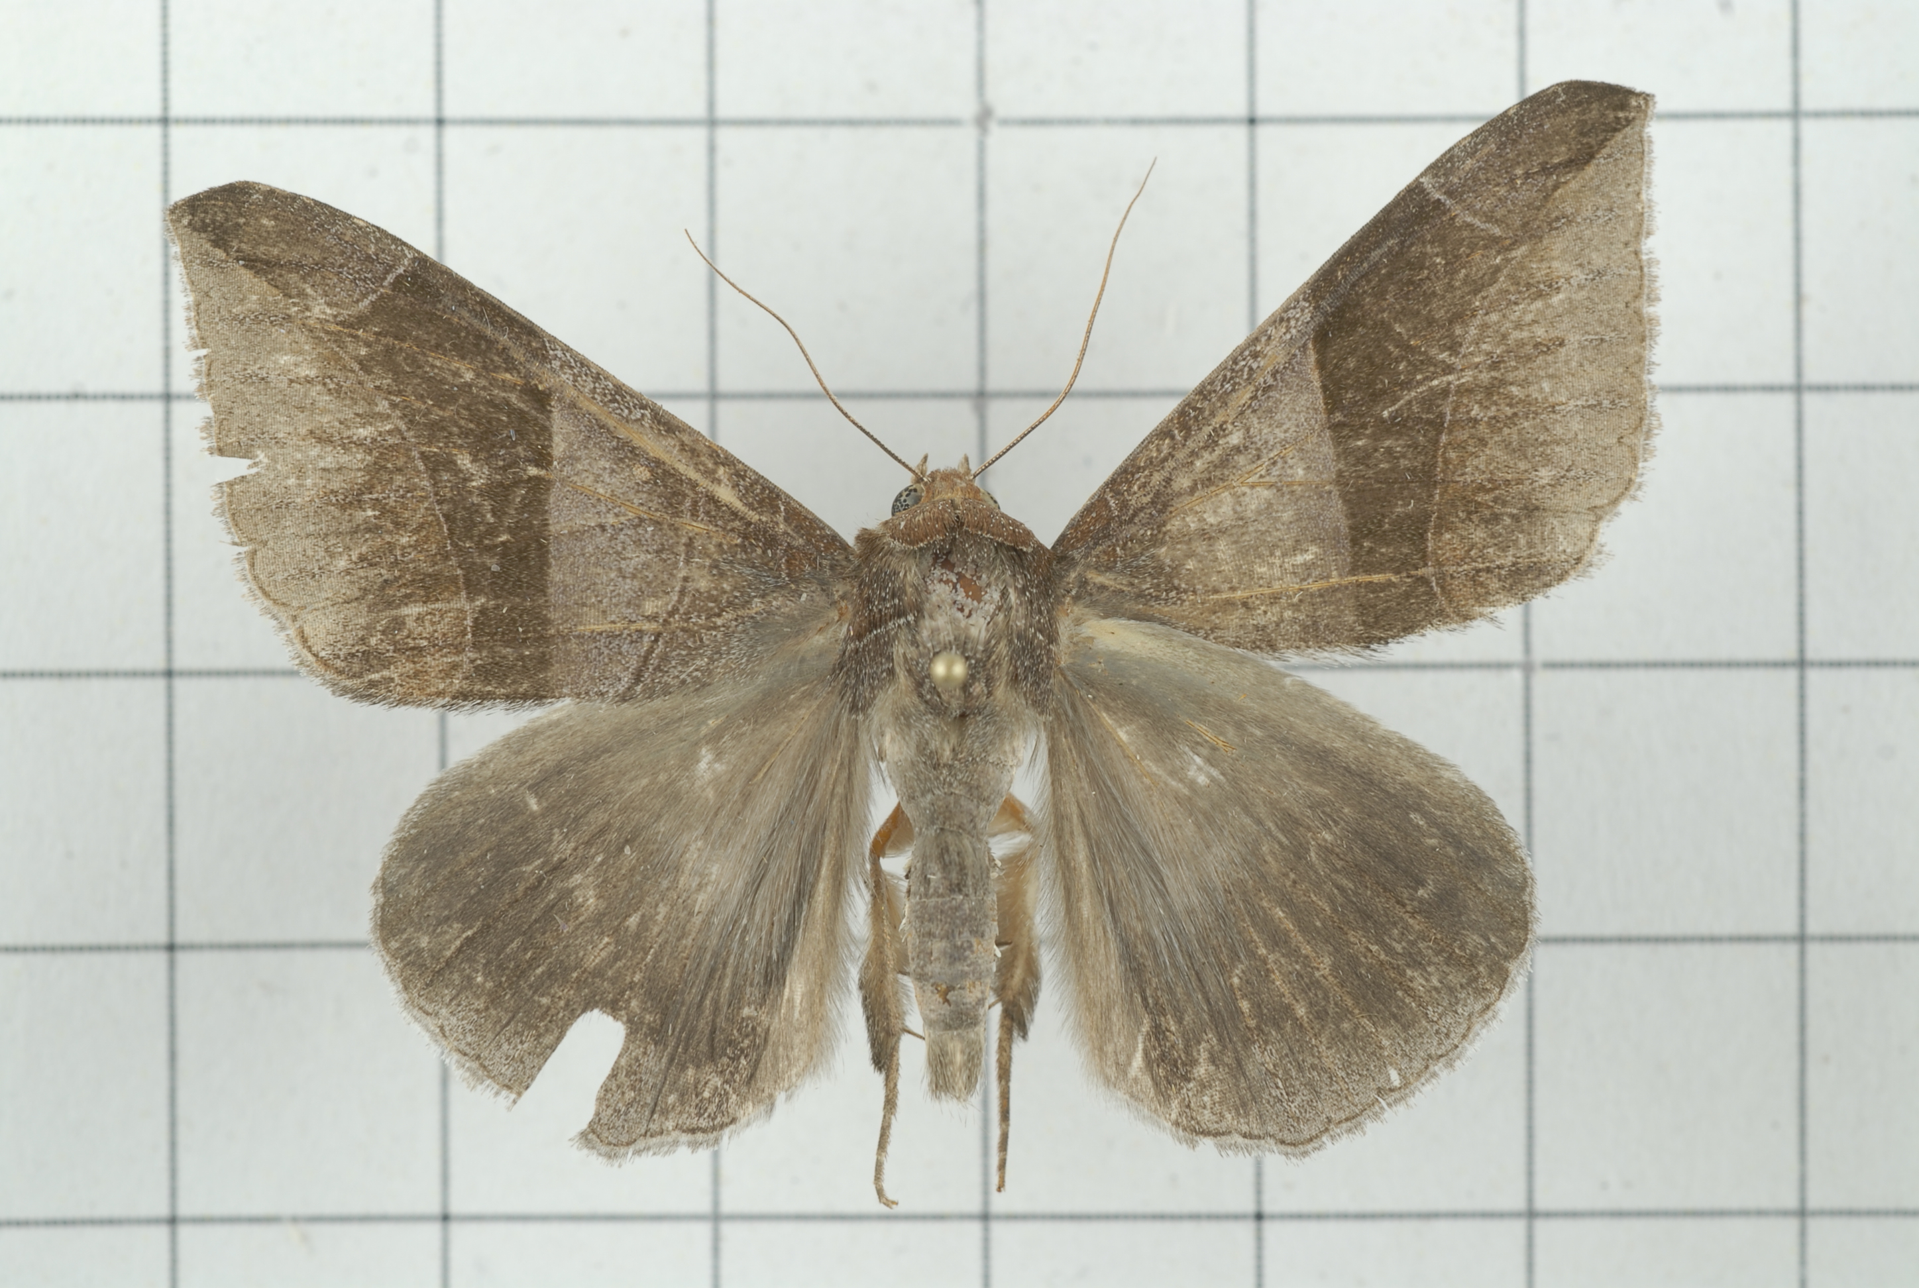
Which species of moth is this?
Bastilla maturata
